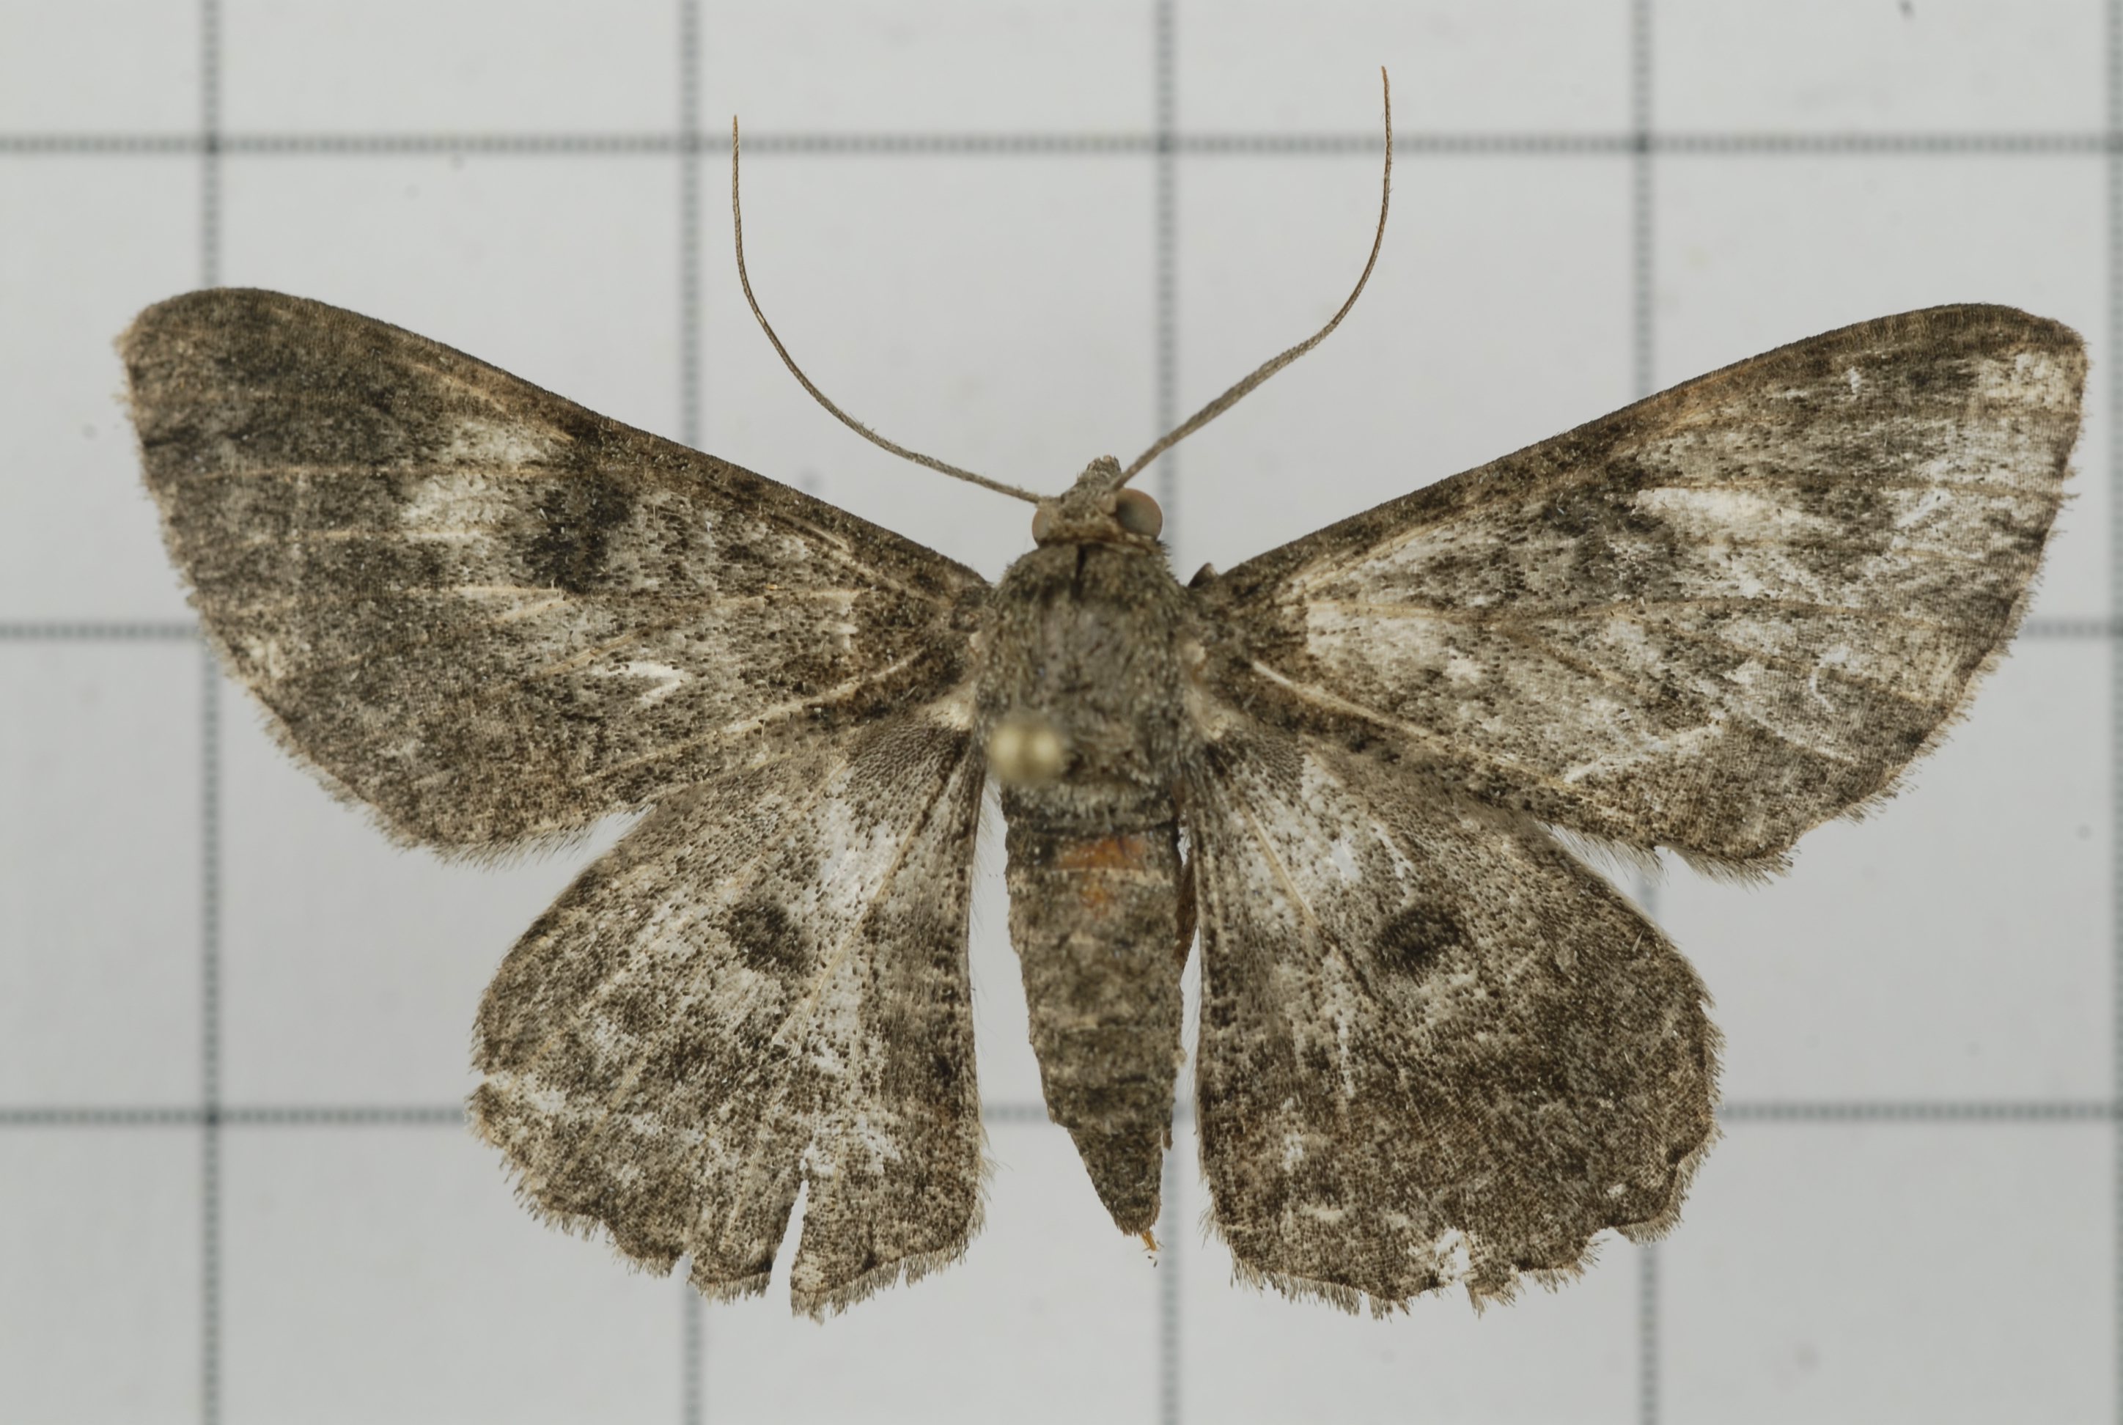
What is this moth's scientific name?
Cleora alienaria
